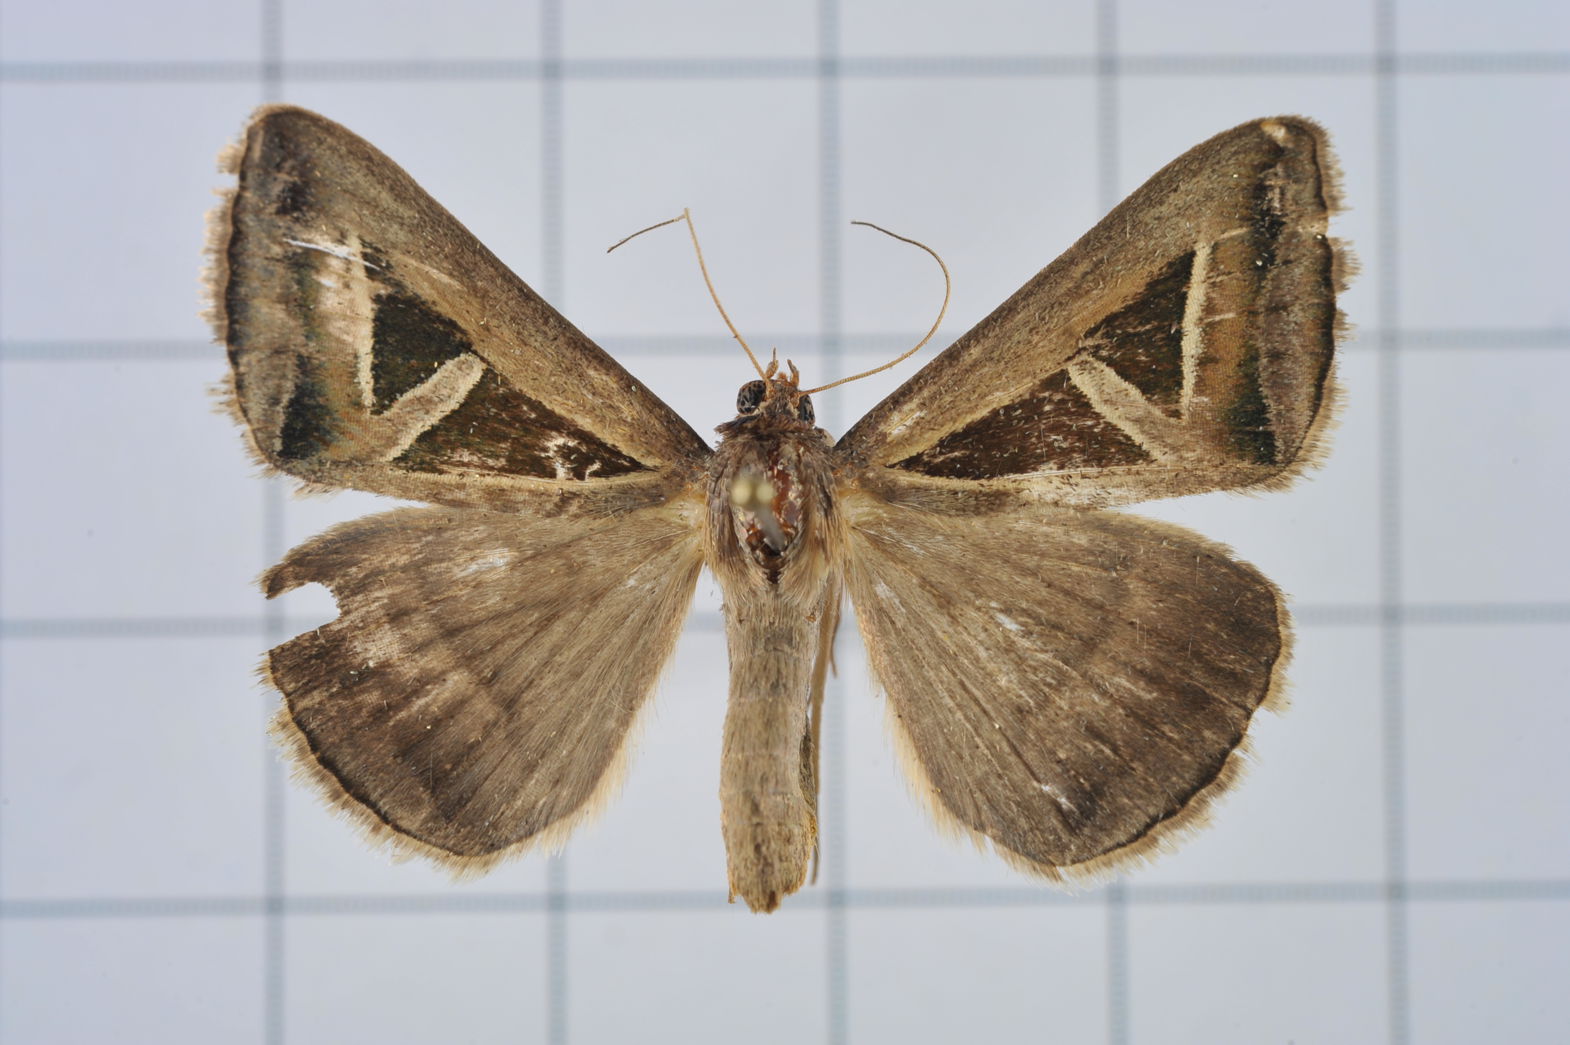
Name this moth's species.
Trigonodes hyppasia
